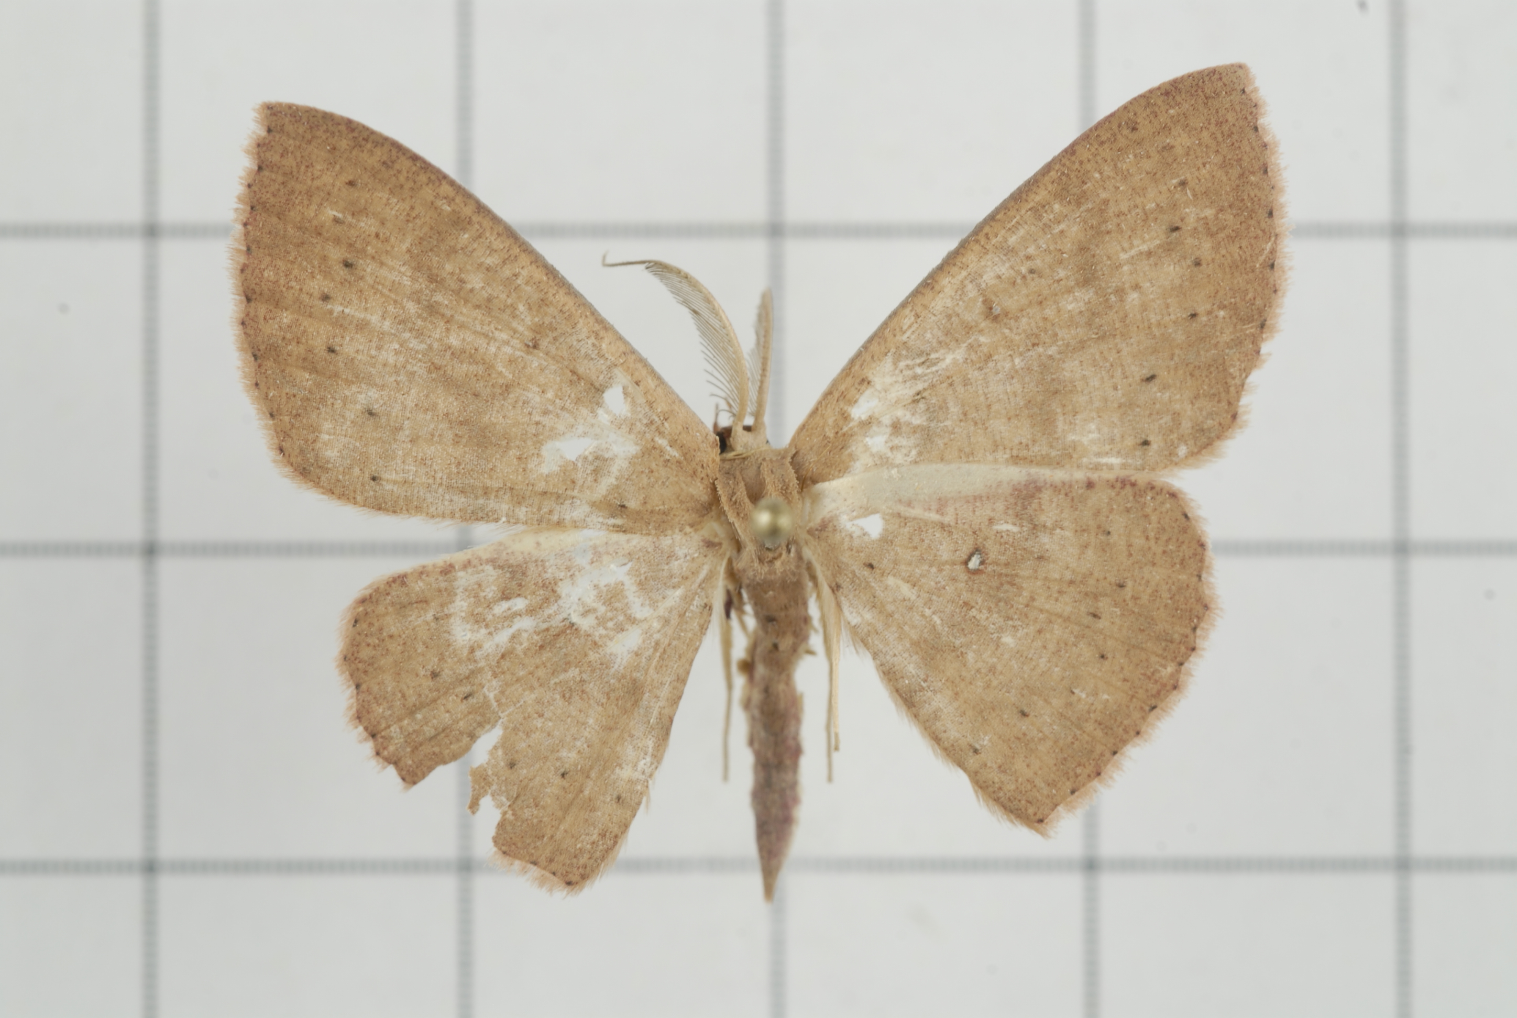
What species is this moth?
Perixera absconditaria
